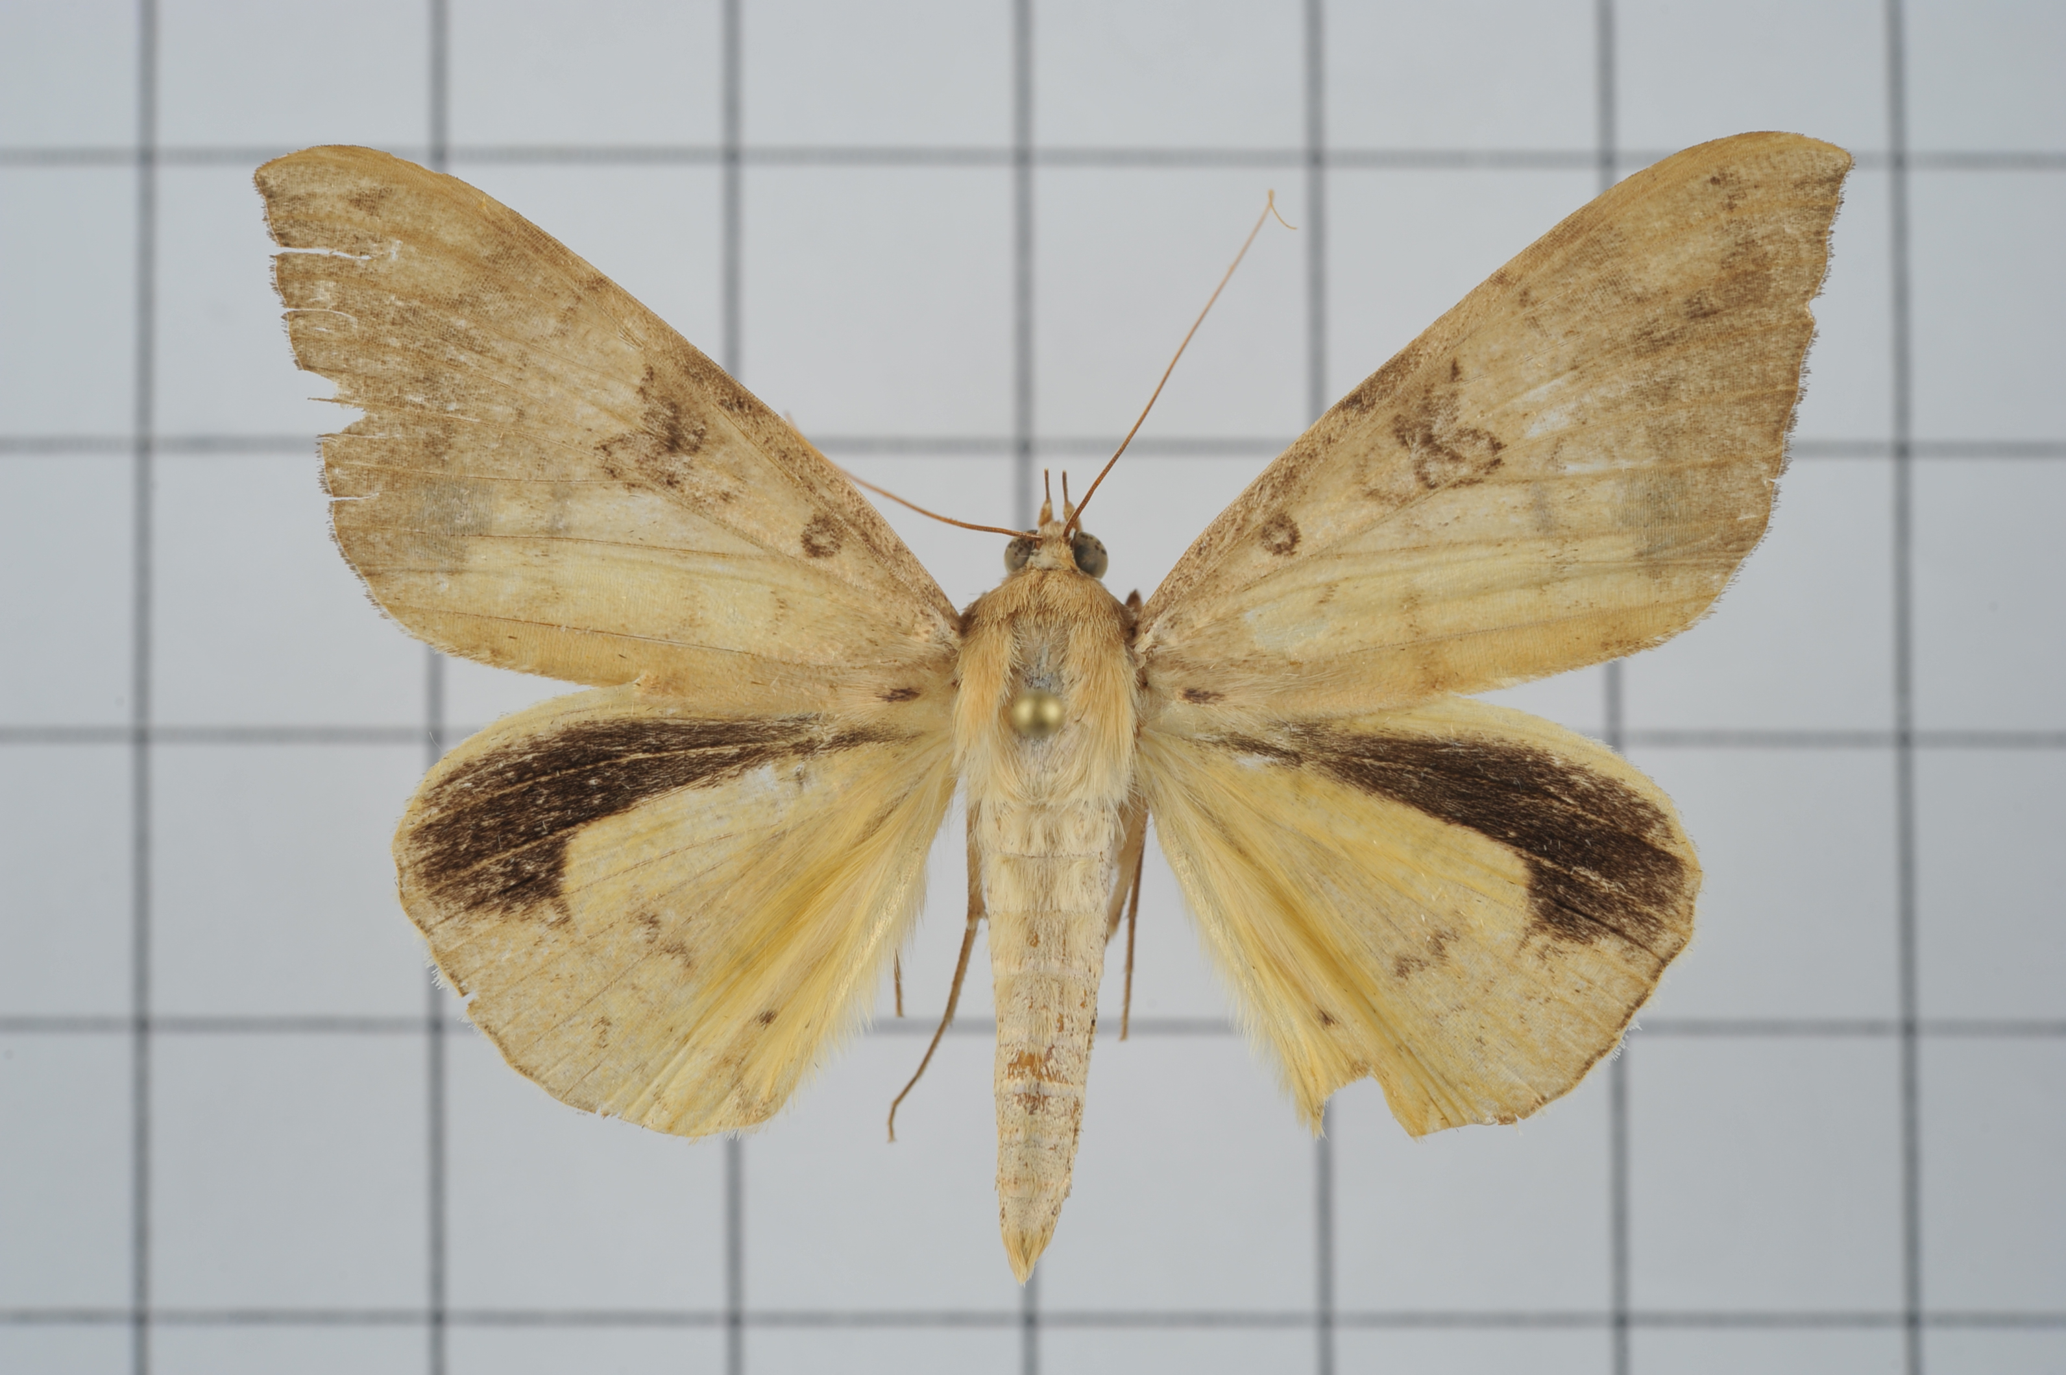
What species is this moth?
Oxyodes scrobiculata
